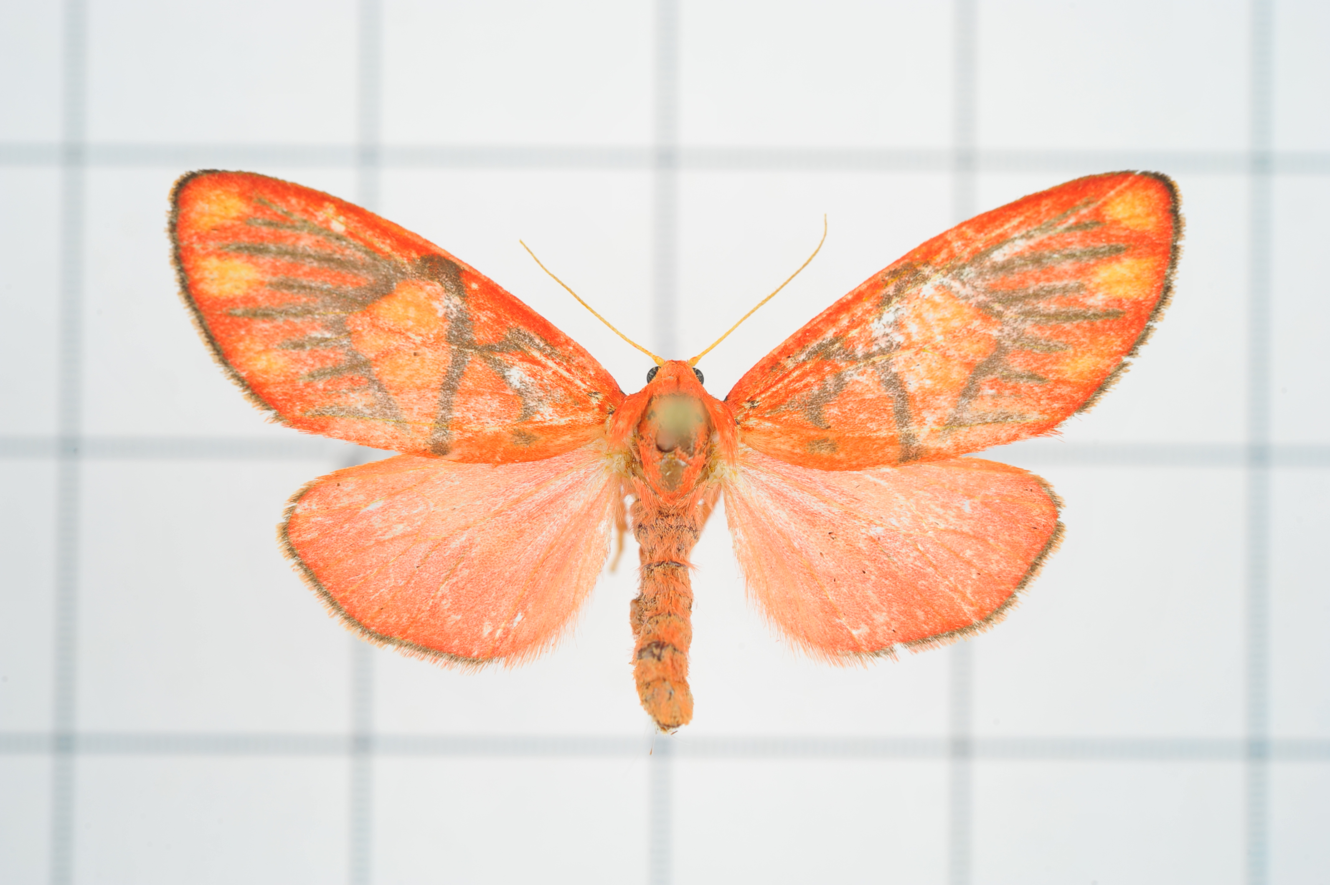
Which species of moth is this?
Matsumursine horishanella
